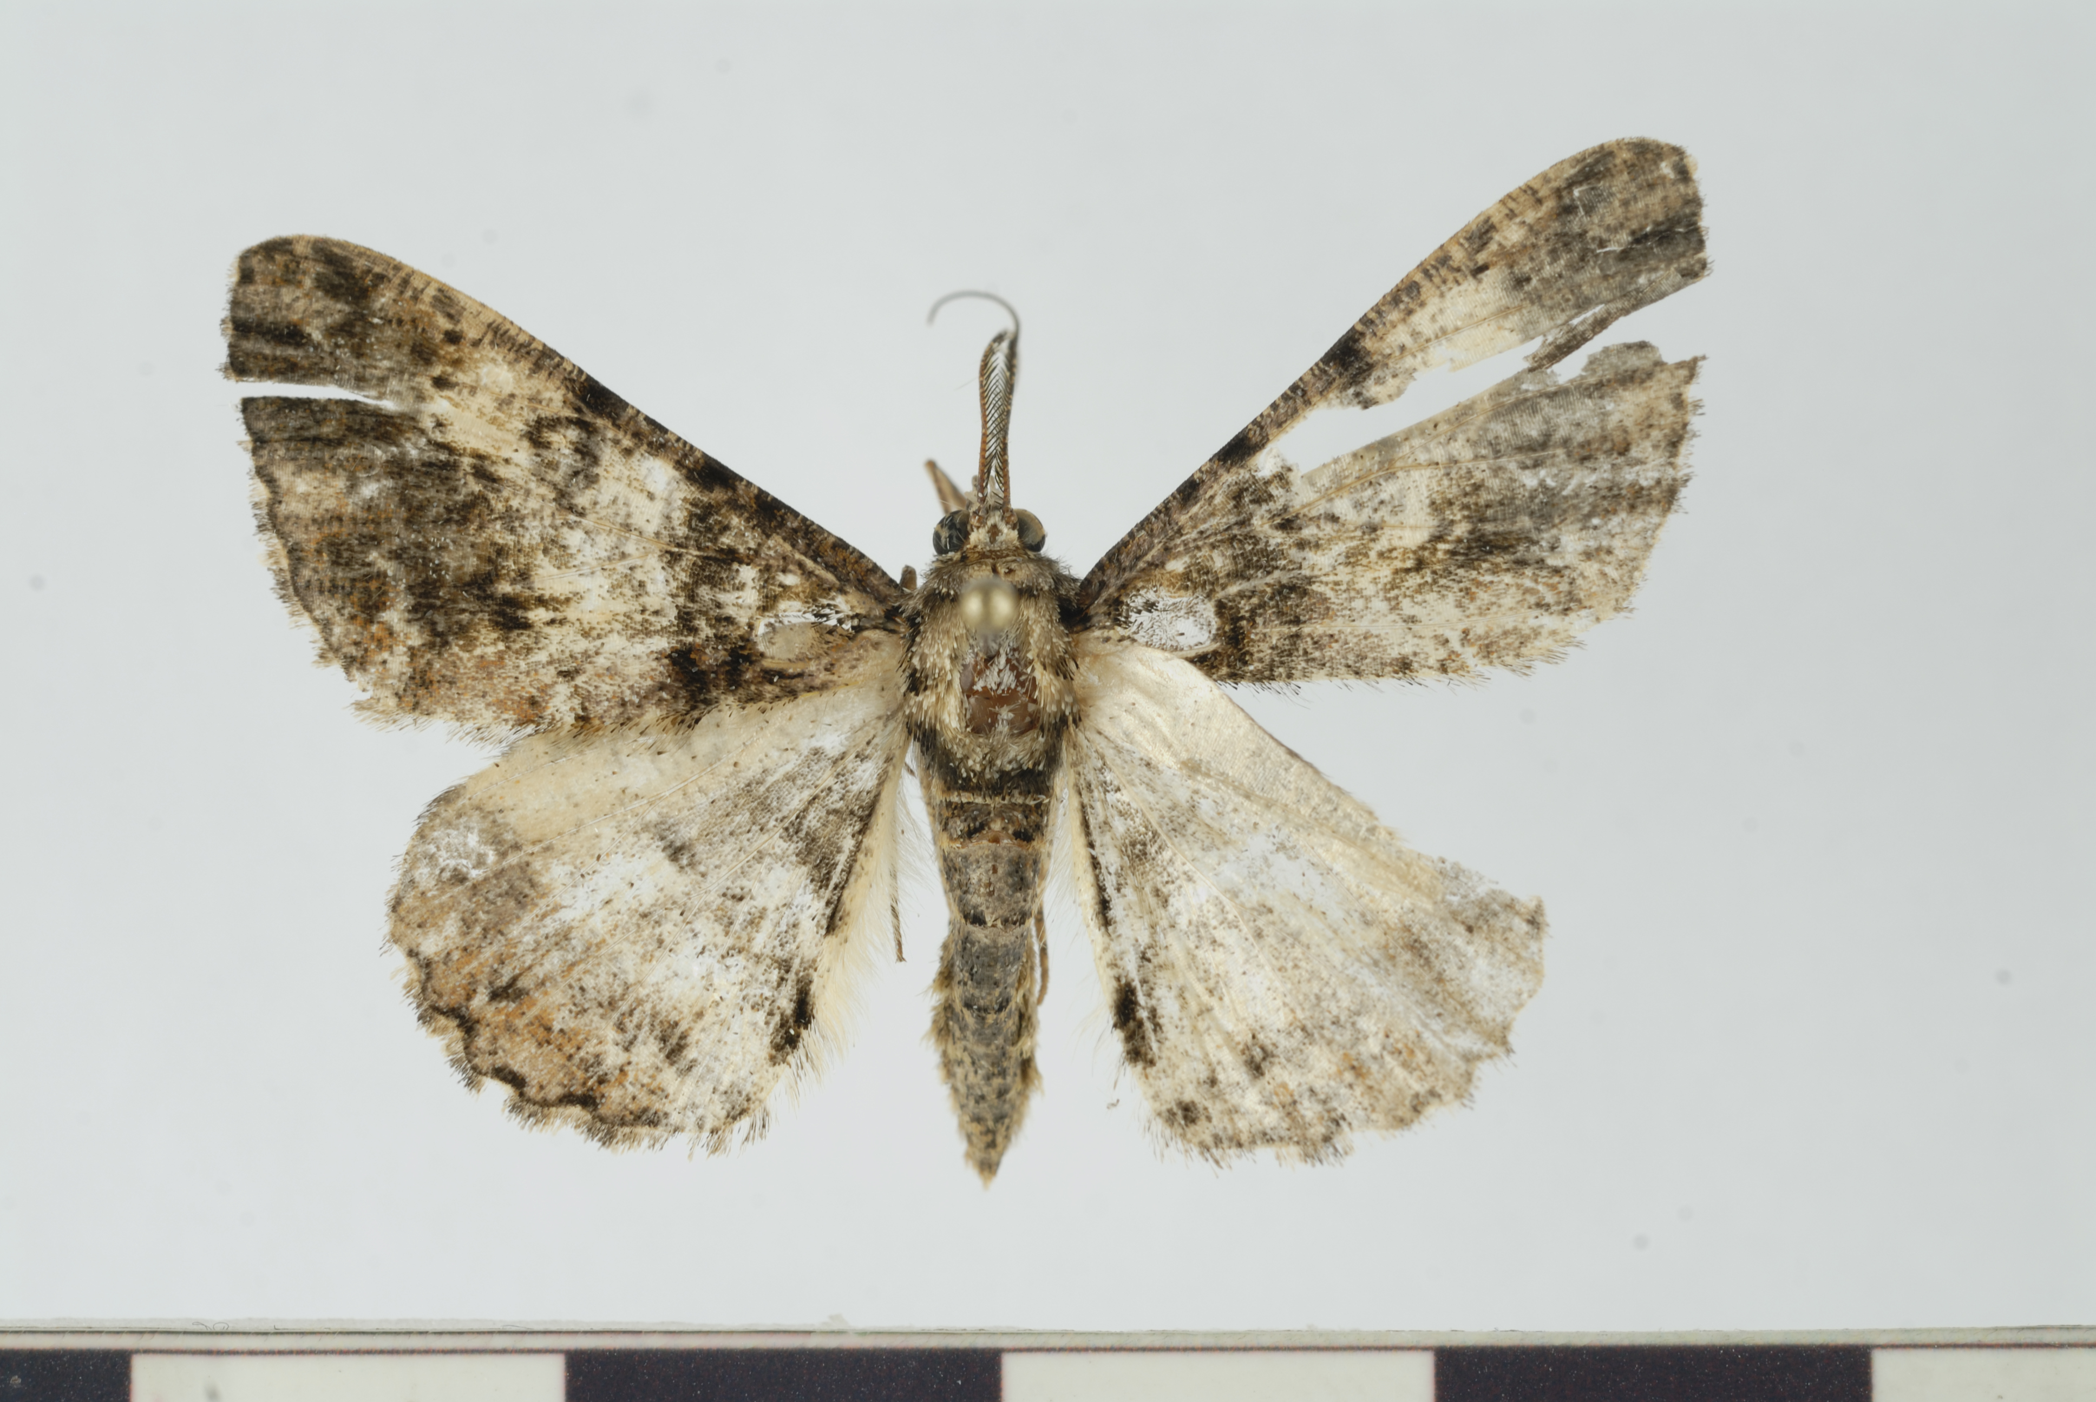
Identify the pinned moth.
Gasterocome pannosaria orta
